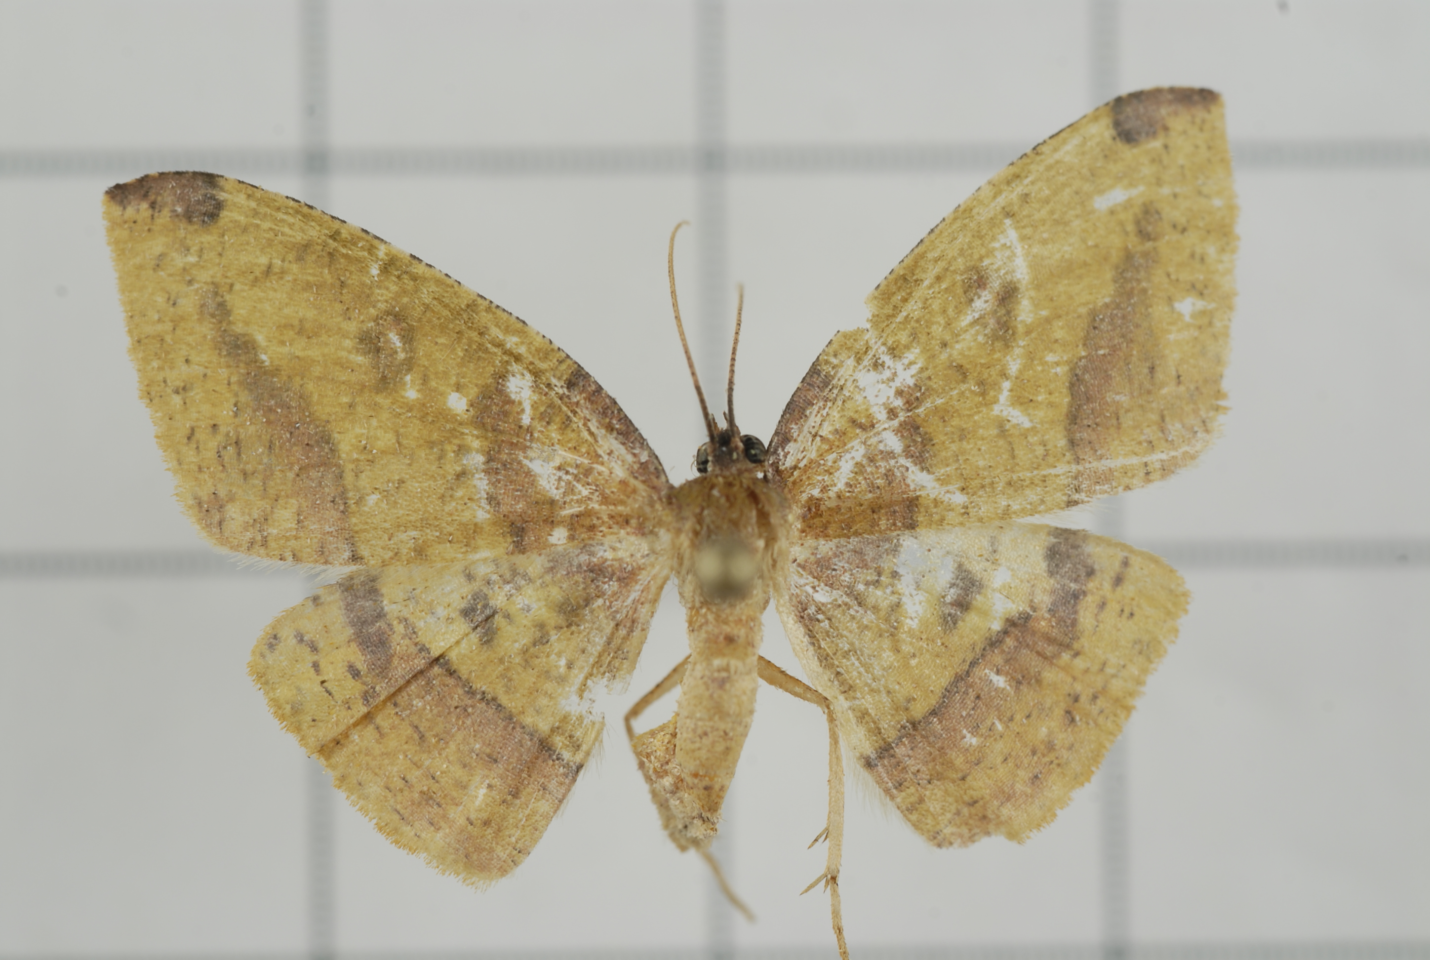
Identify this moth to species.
Heterolocha coccinea
